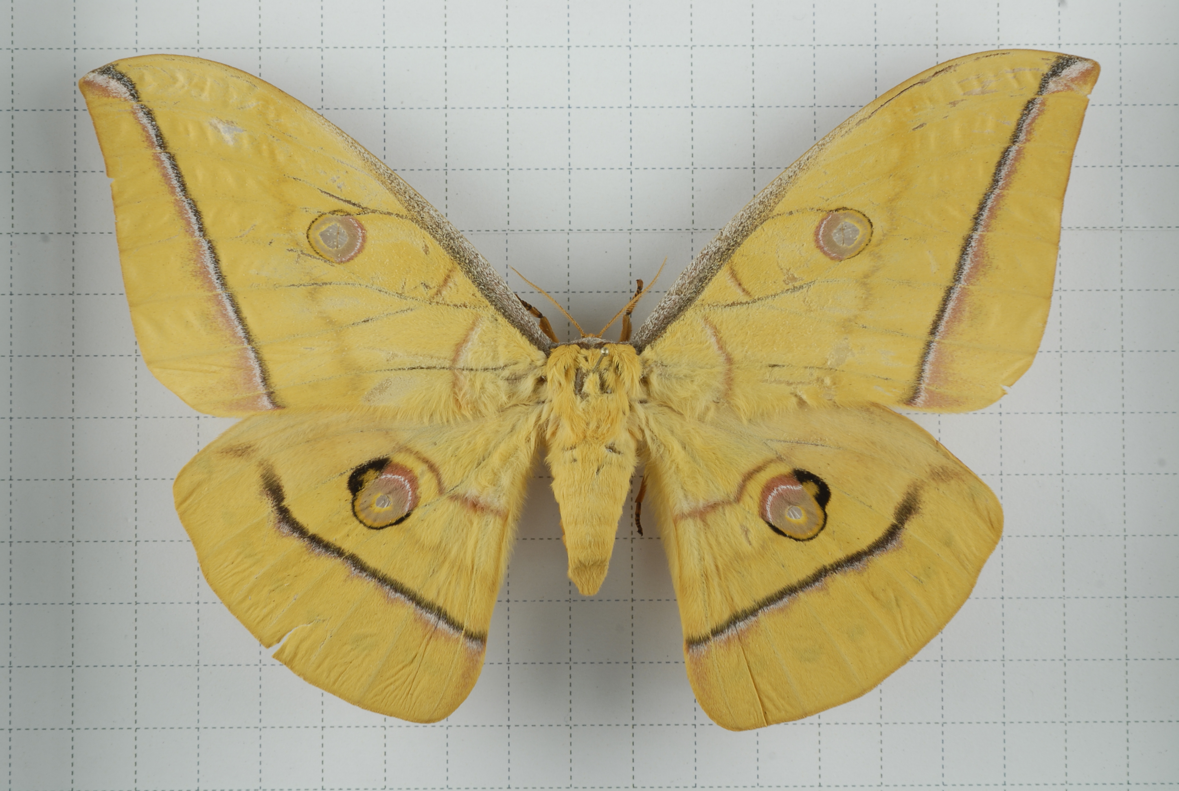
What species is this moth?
Antheraea superba
